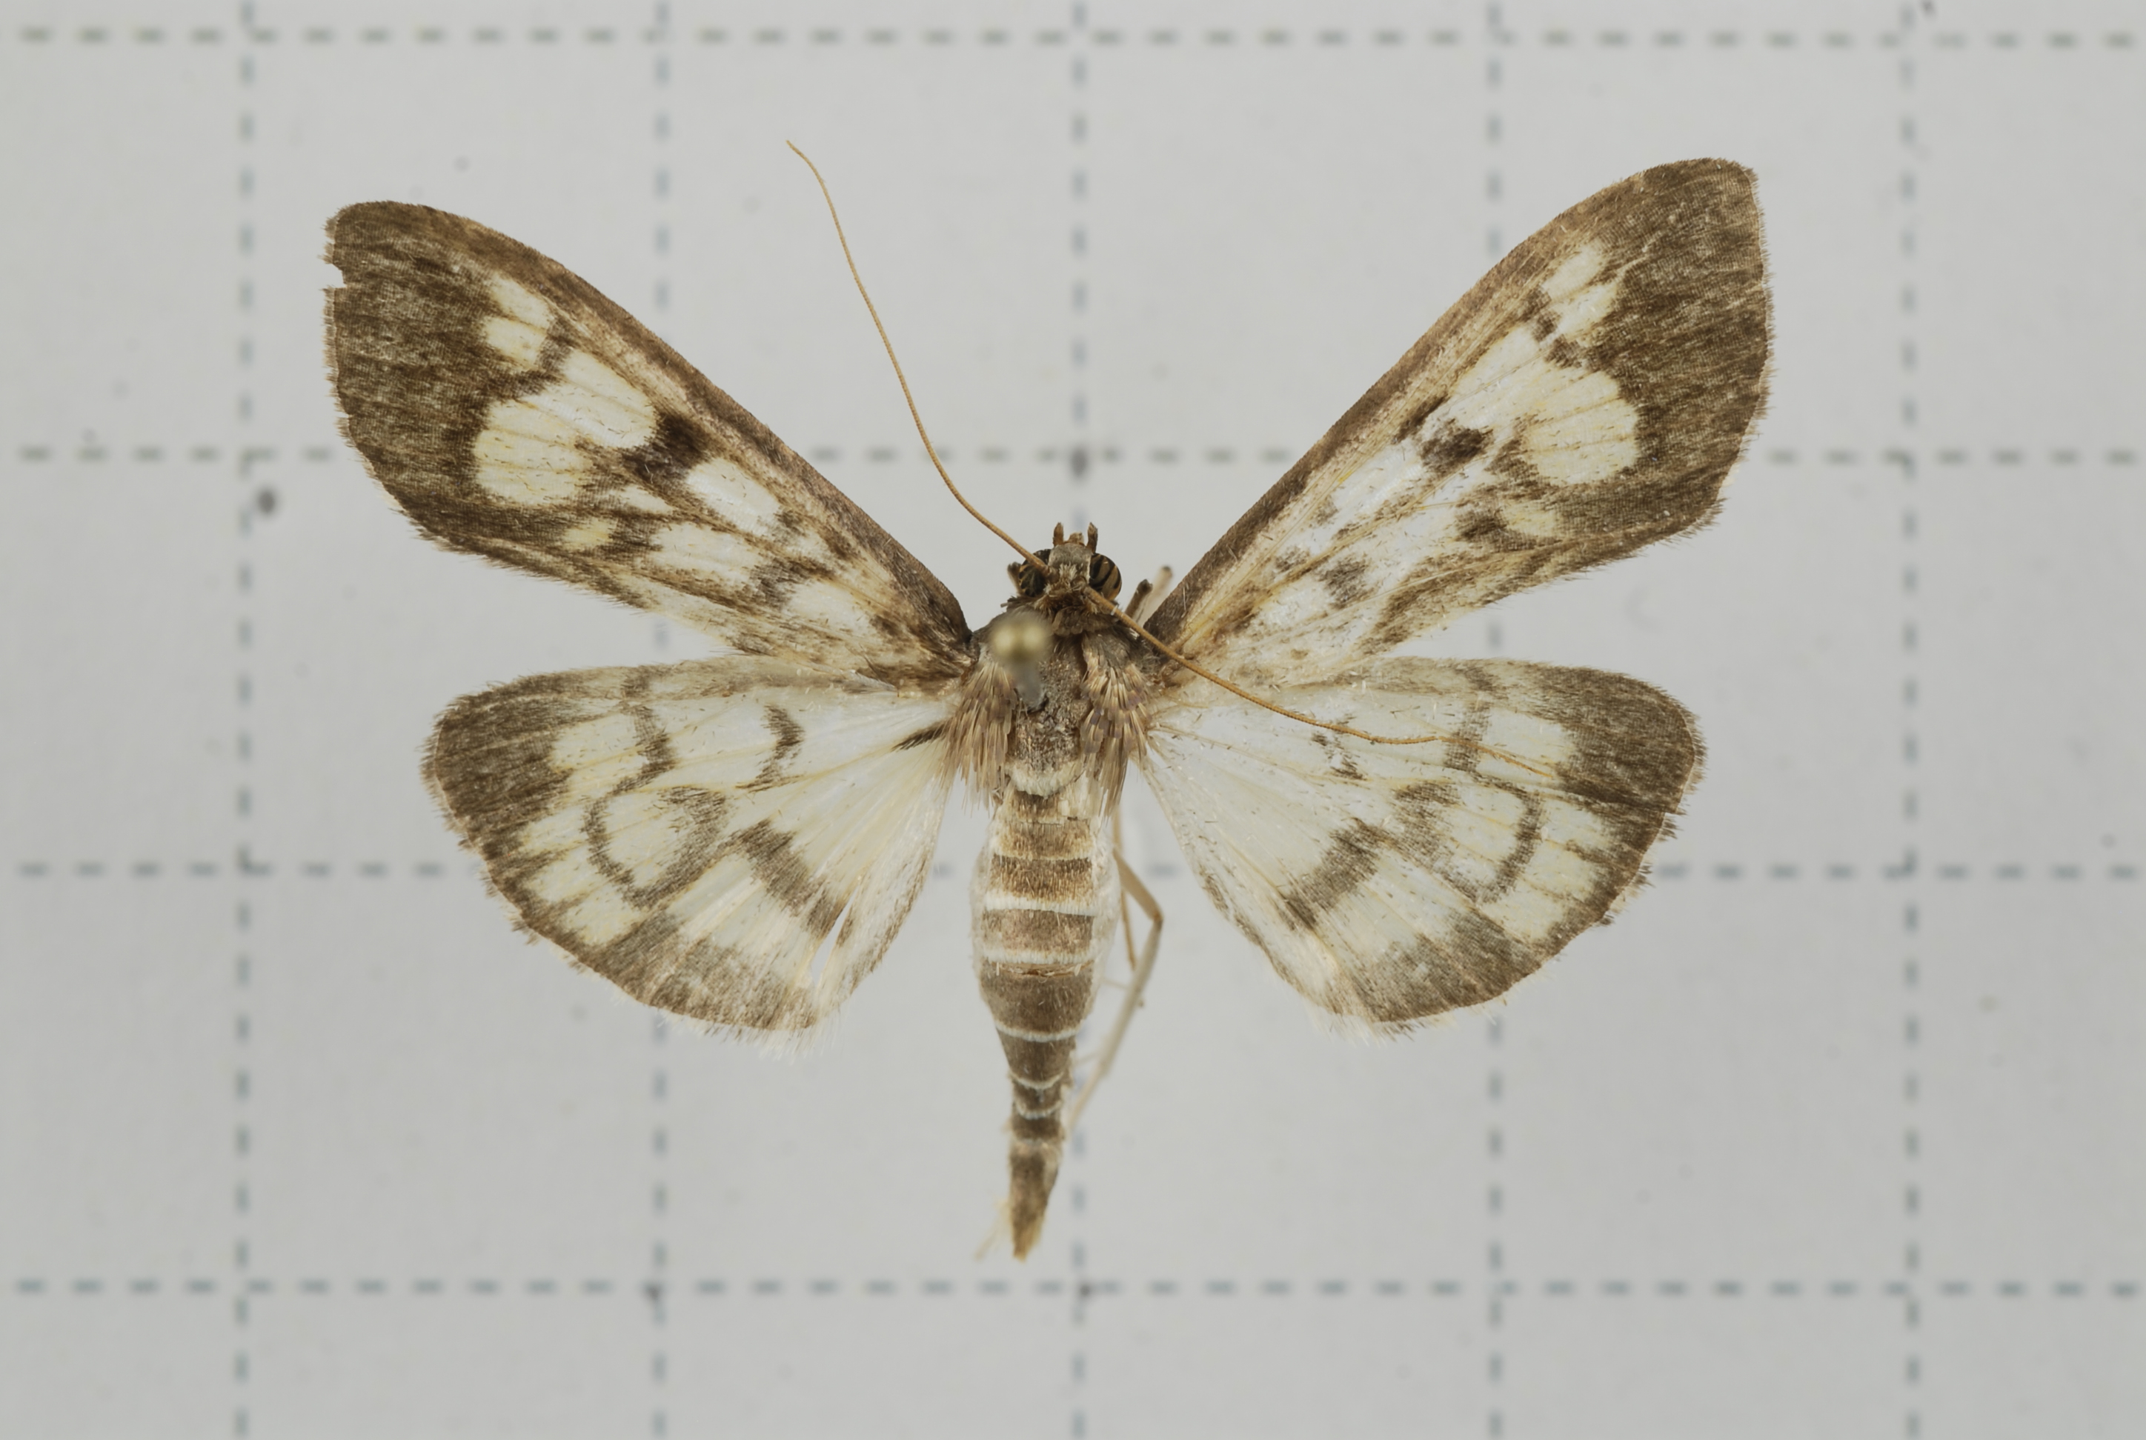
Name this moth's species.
Syllepte taiwanalis
